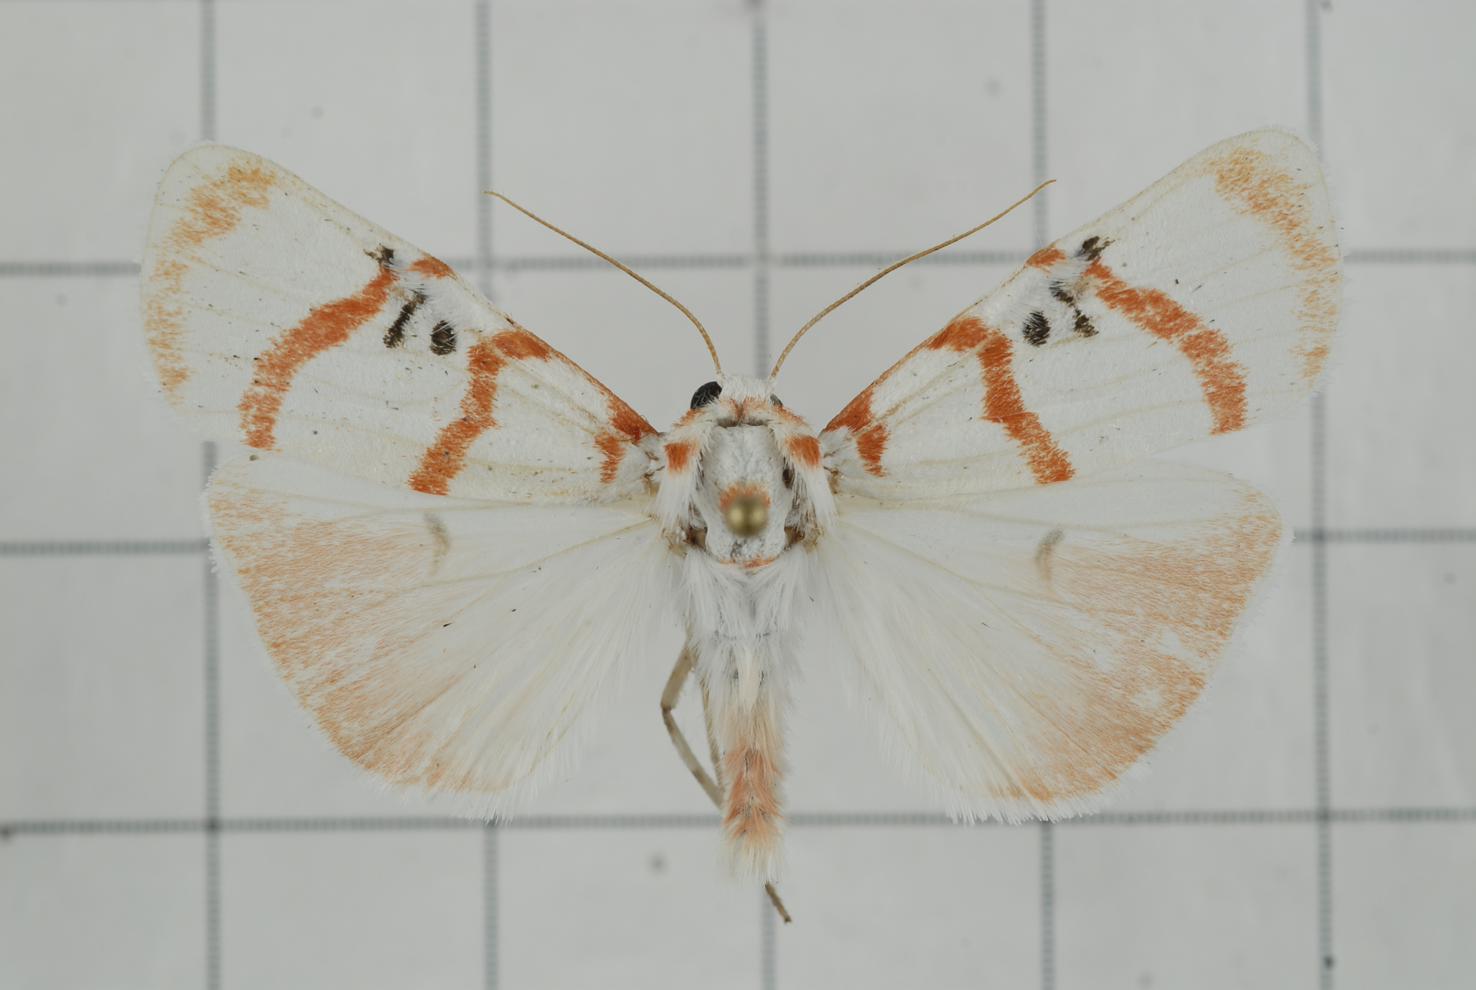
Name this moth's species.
Cyana subalba
